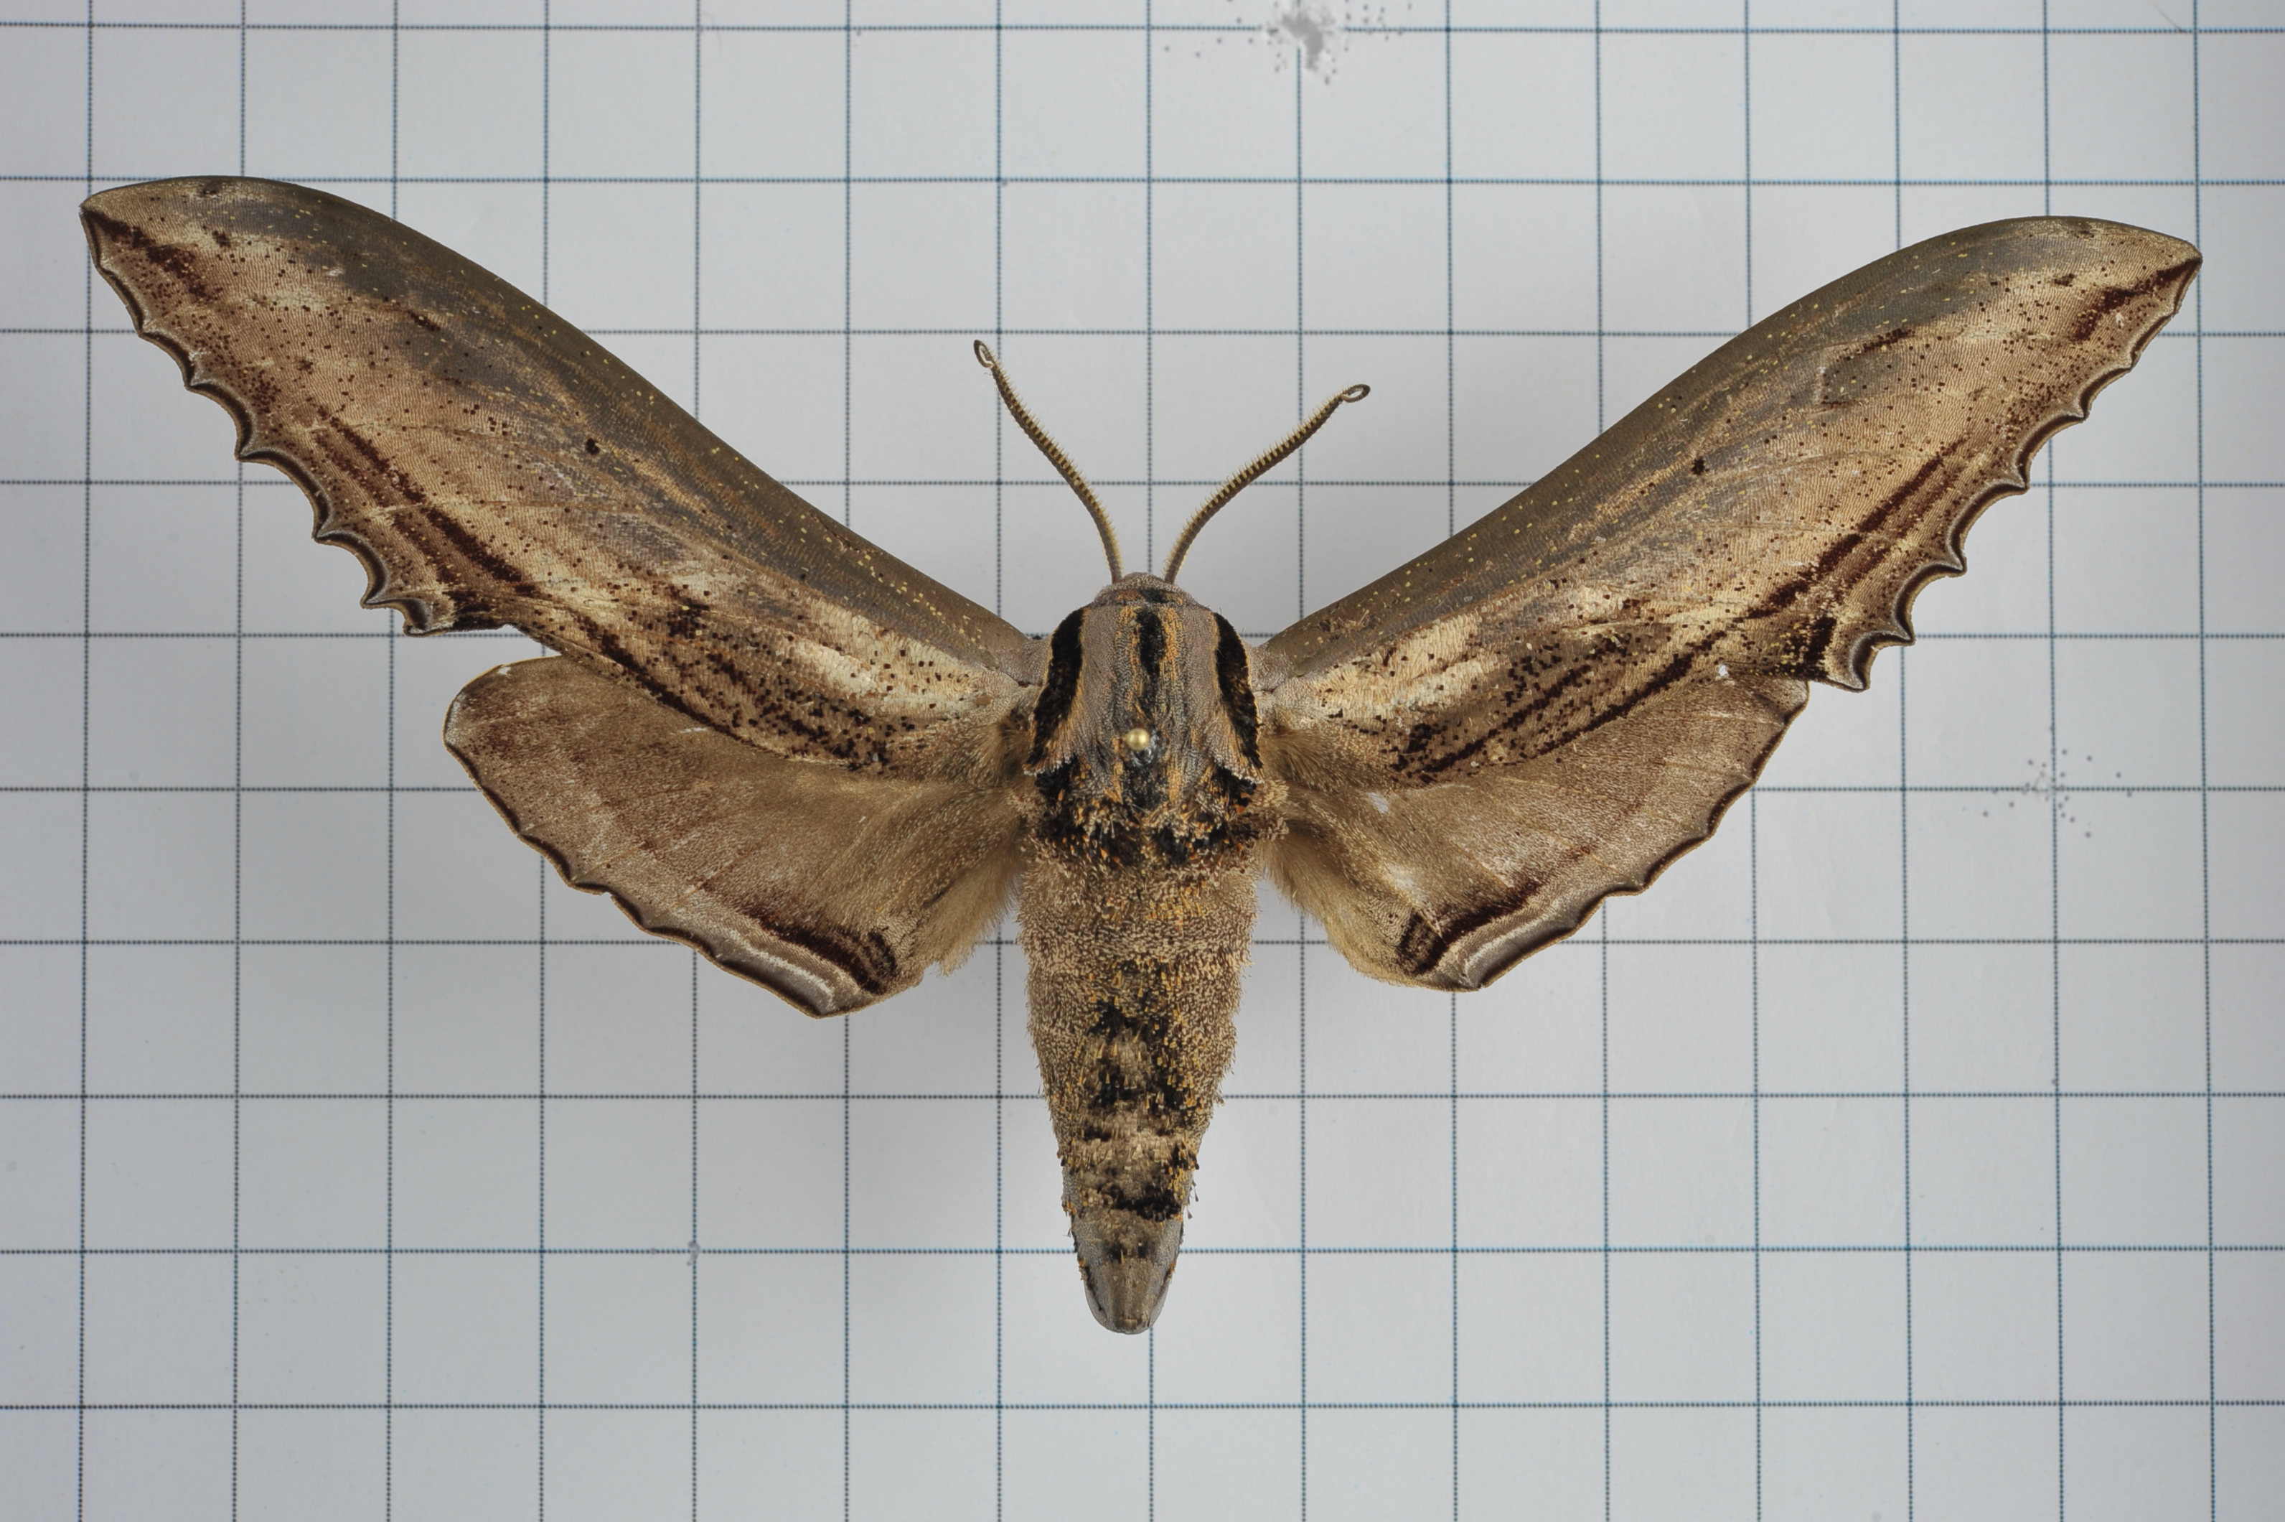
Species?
Langia zenzeroides formosana
